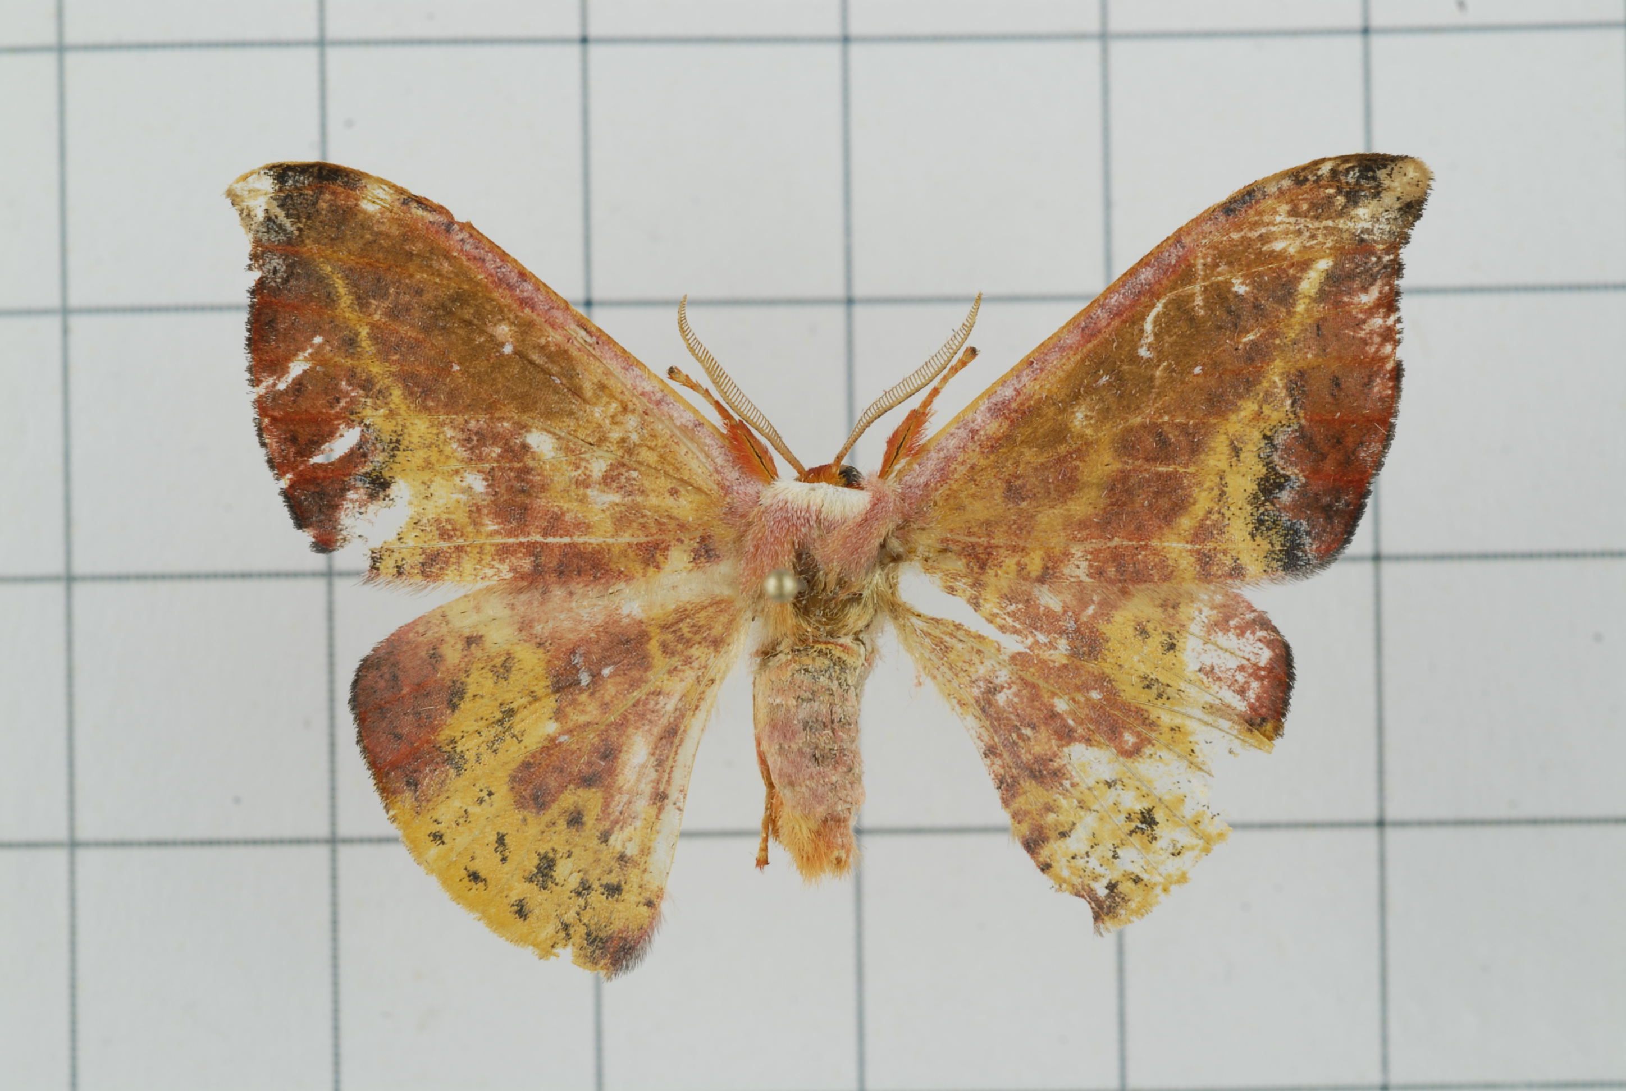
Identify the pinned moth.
Oreta fuscopurpurea
